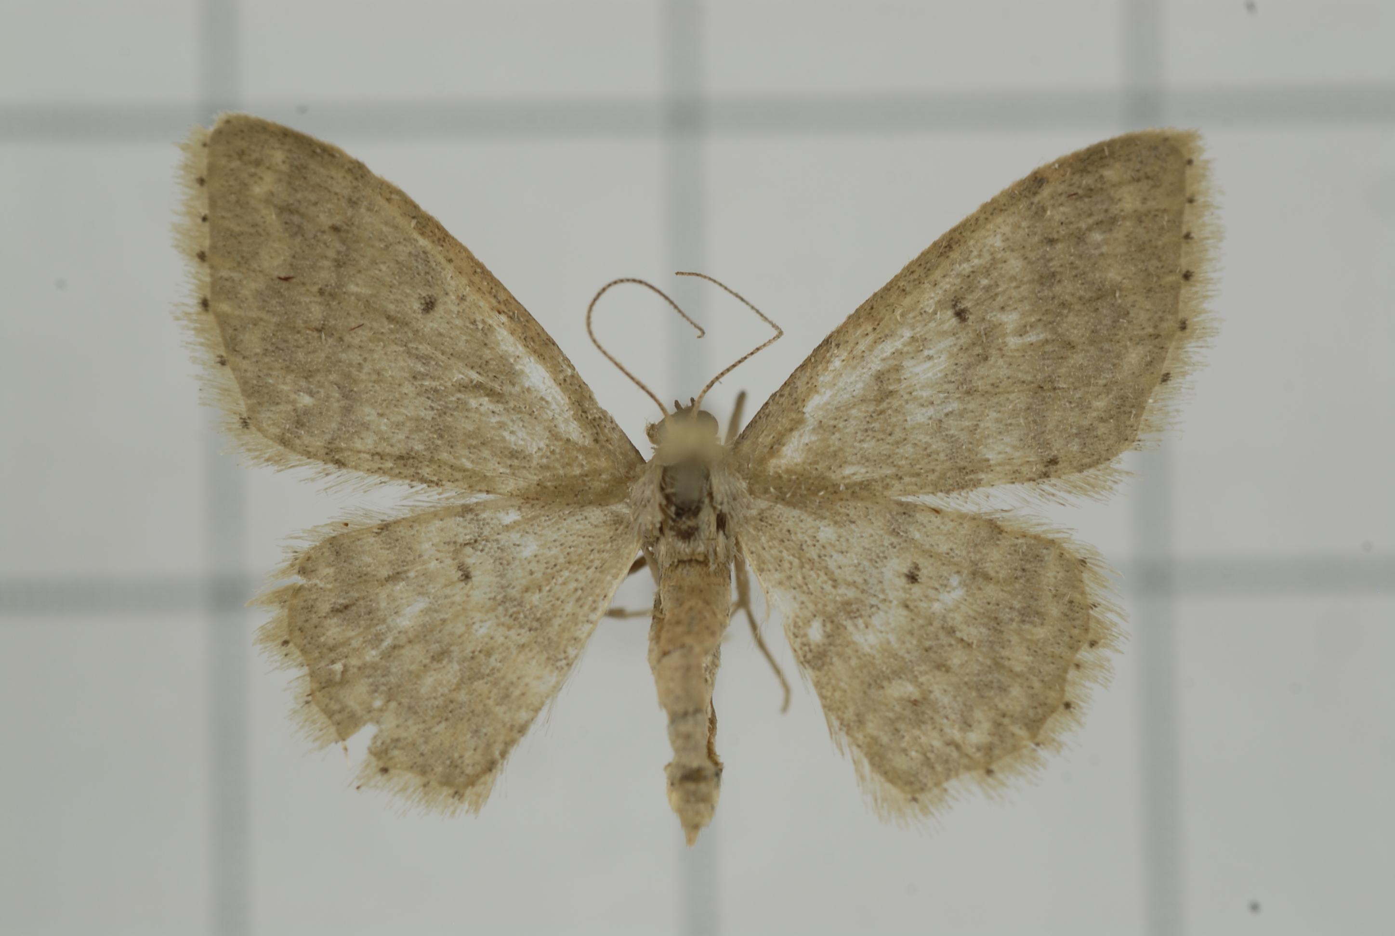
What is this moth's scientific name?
Idaea taiwana
